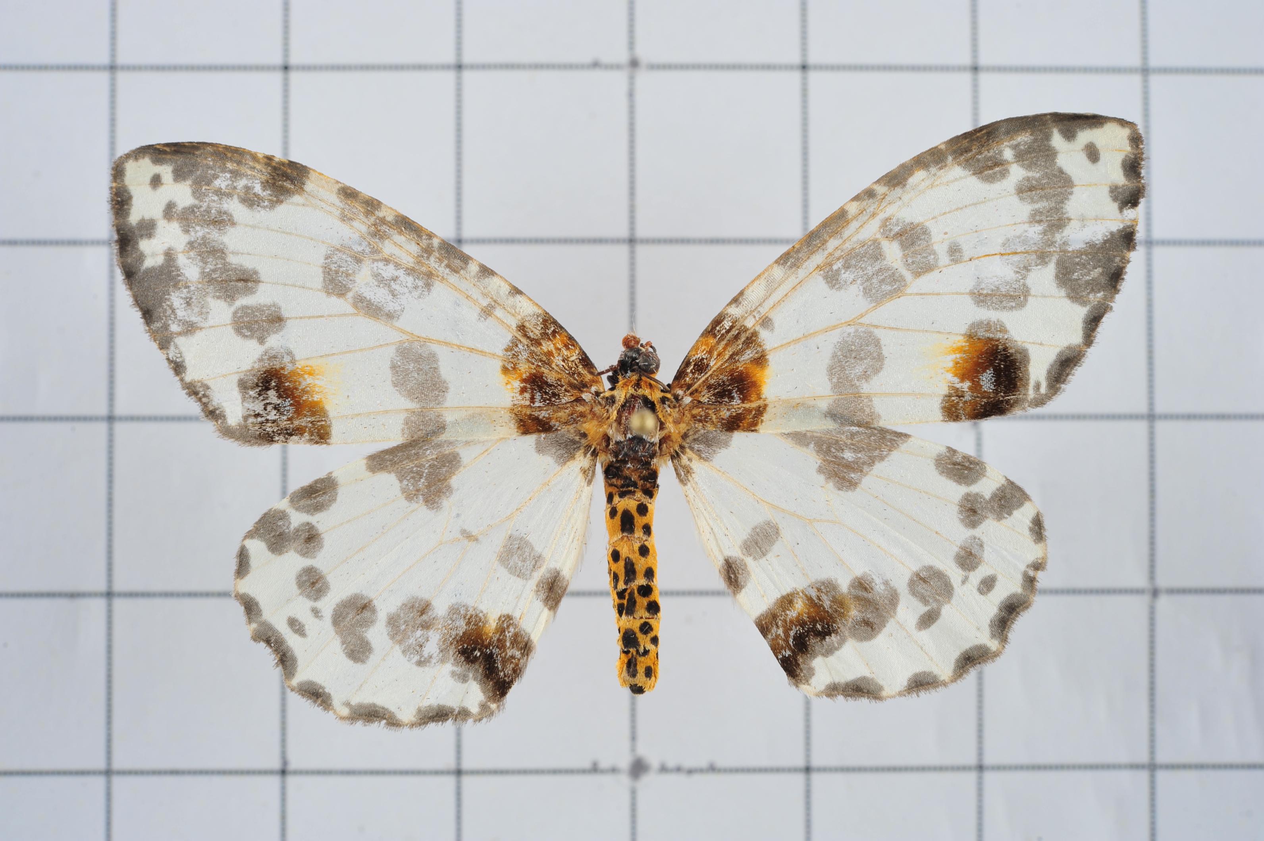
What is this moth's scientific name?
Abraxas formosilluminata
